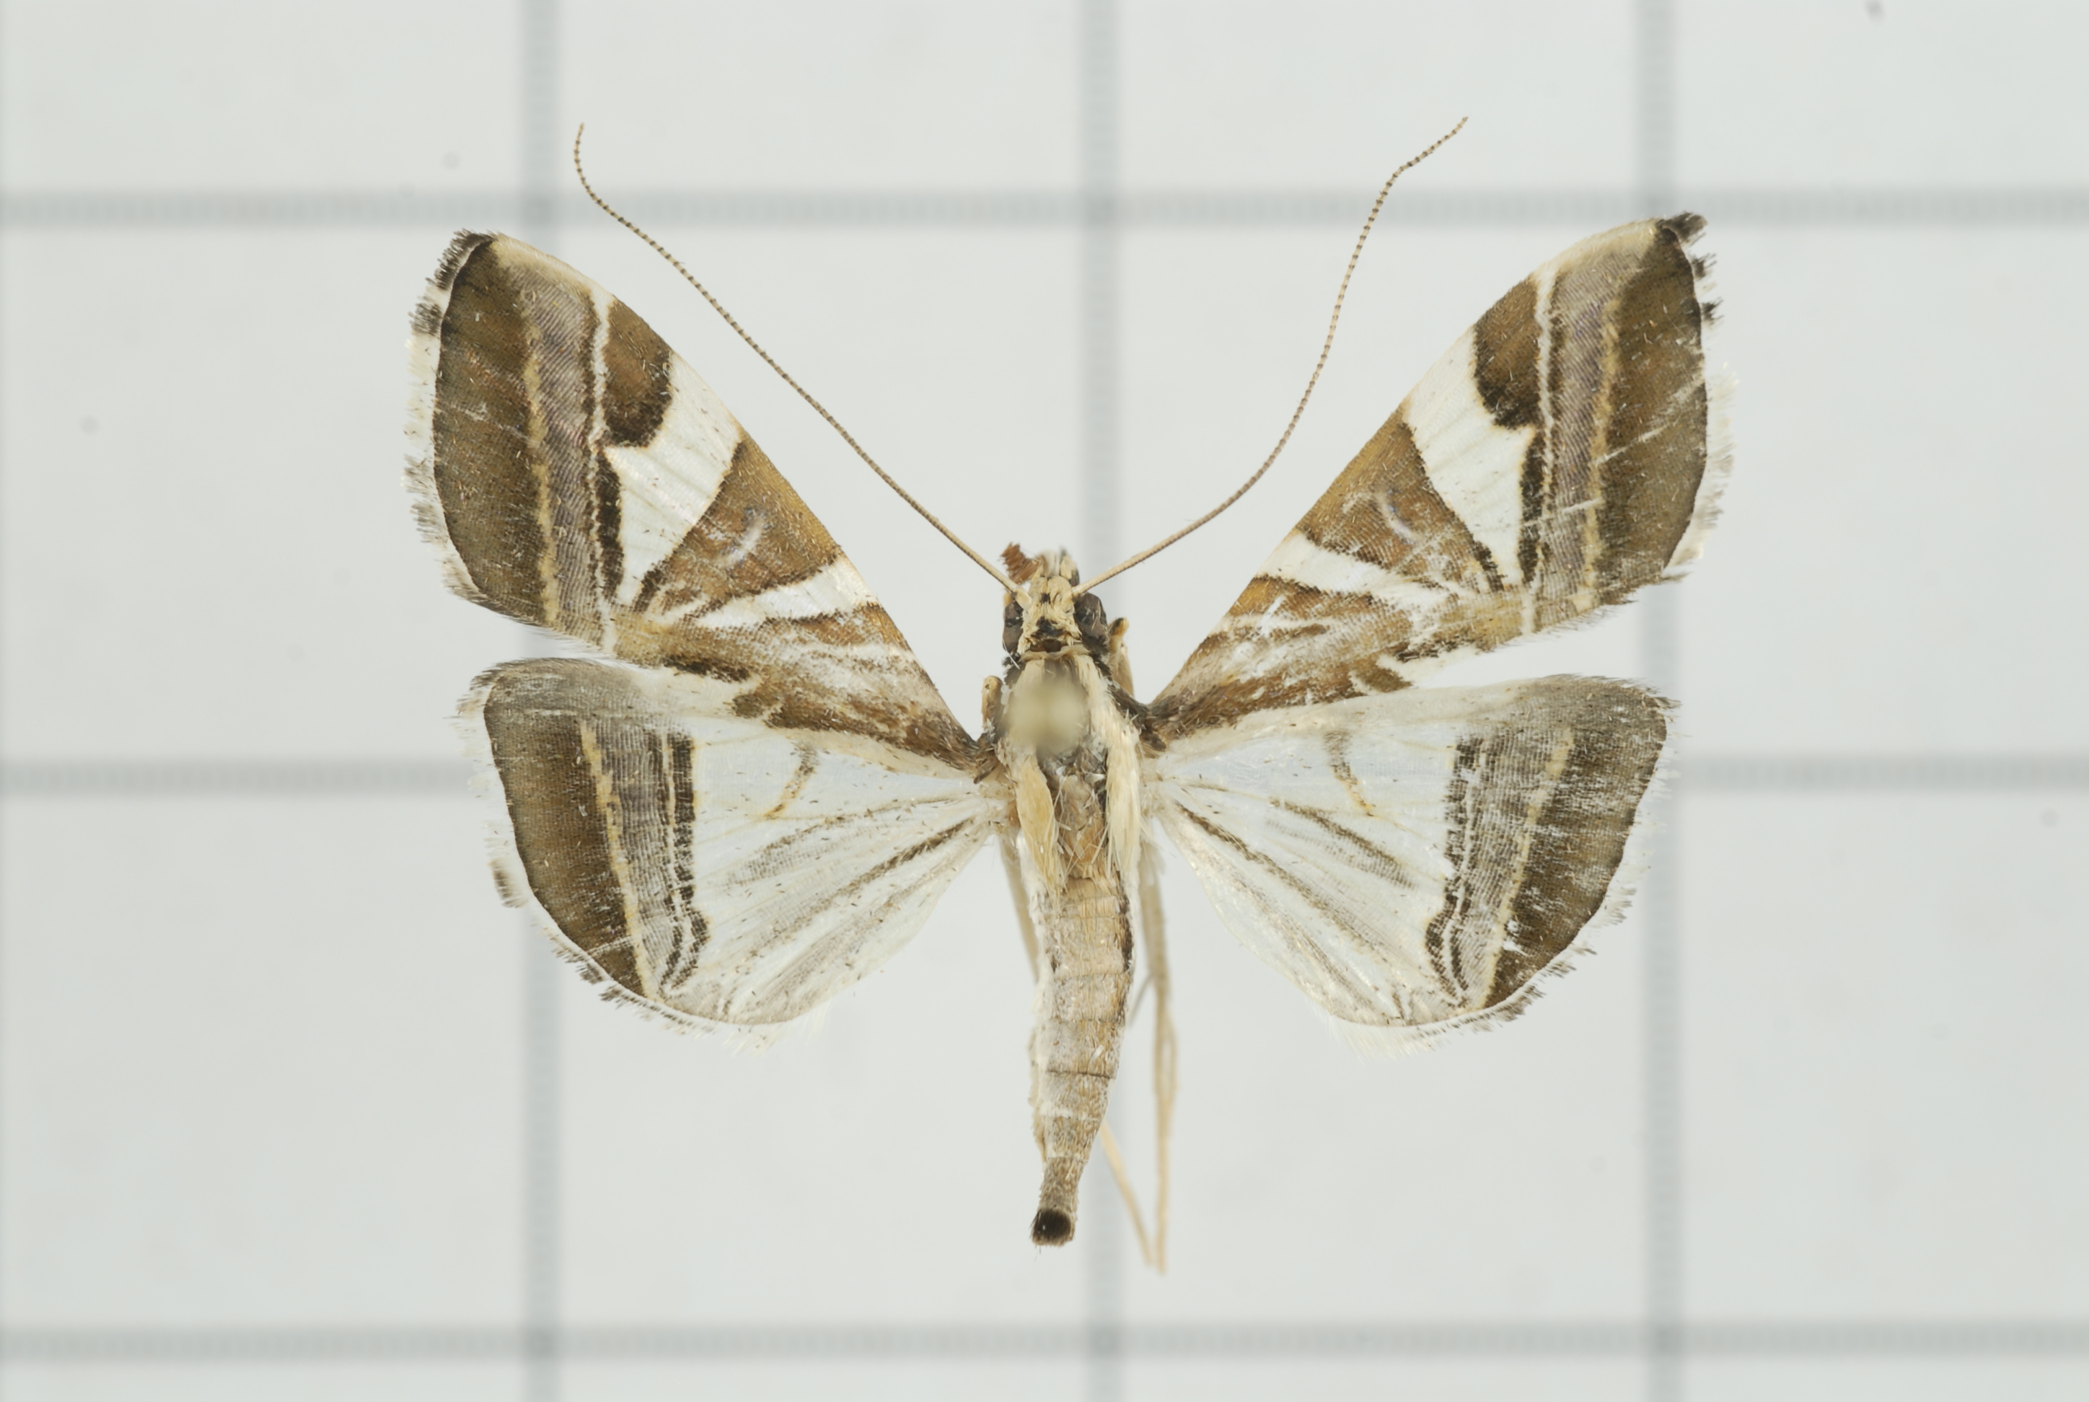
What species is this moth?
Agrioglypta itysalis
